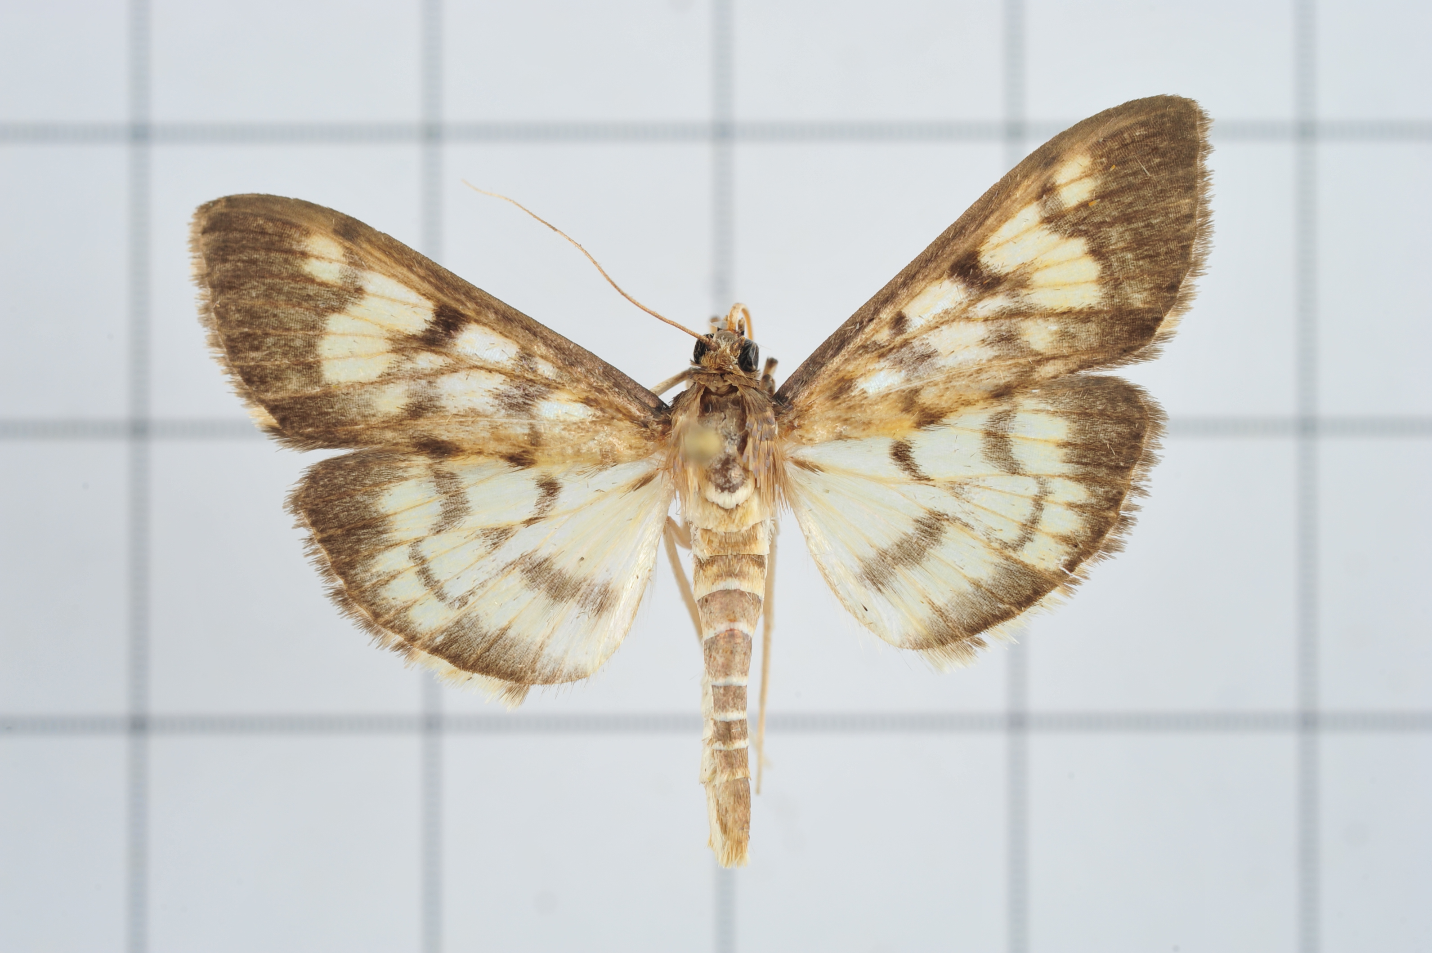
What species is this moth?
Syllepte taiwanalis
